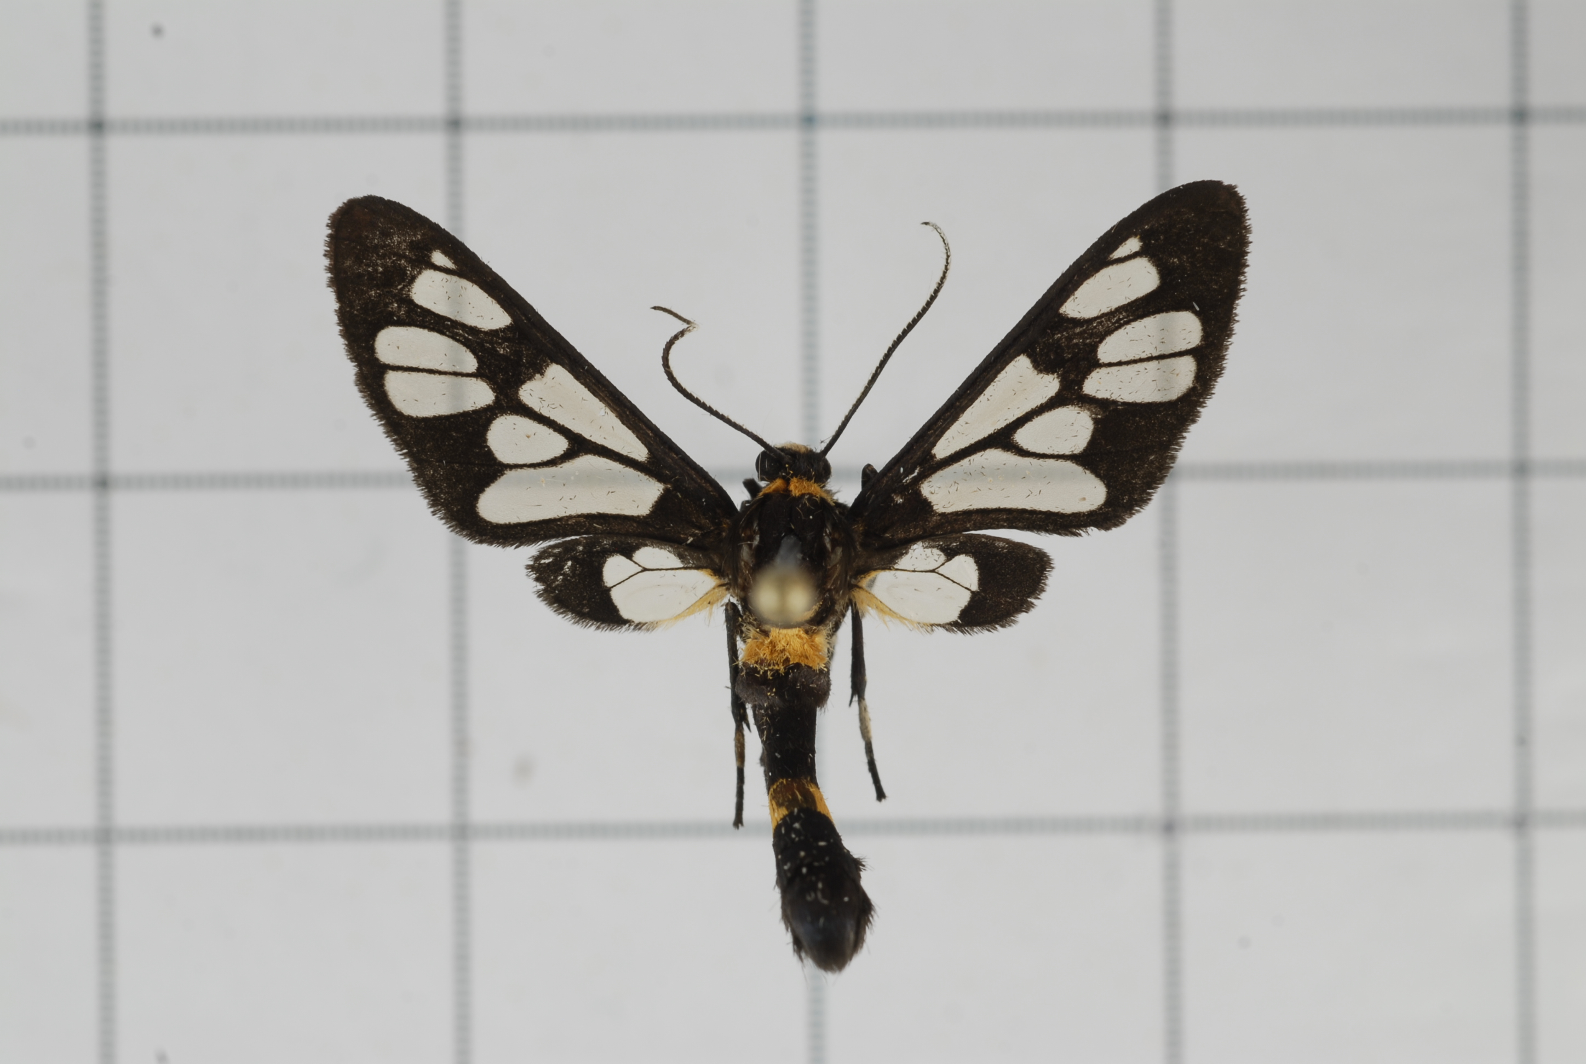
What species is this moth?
Syntomoides imaon
